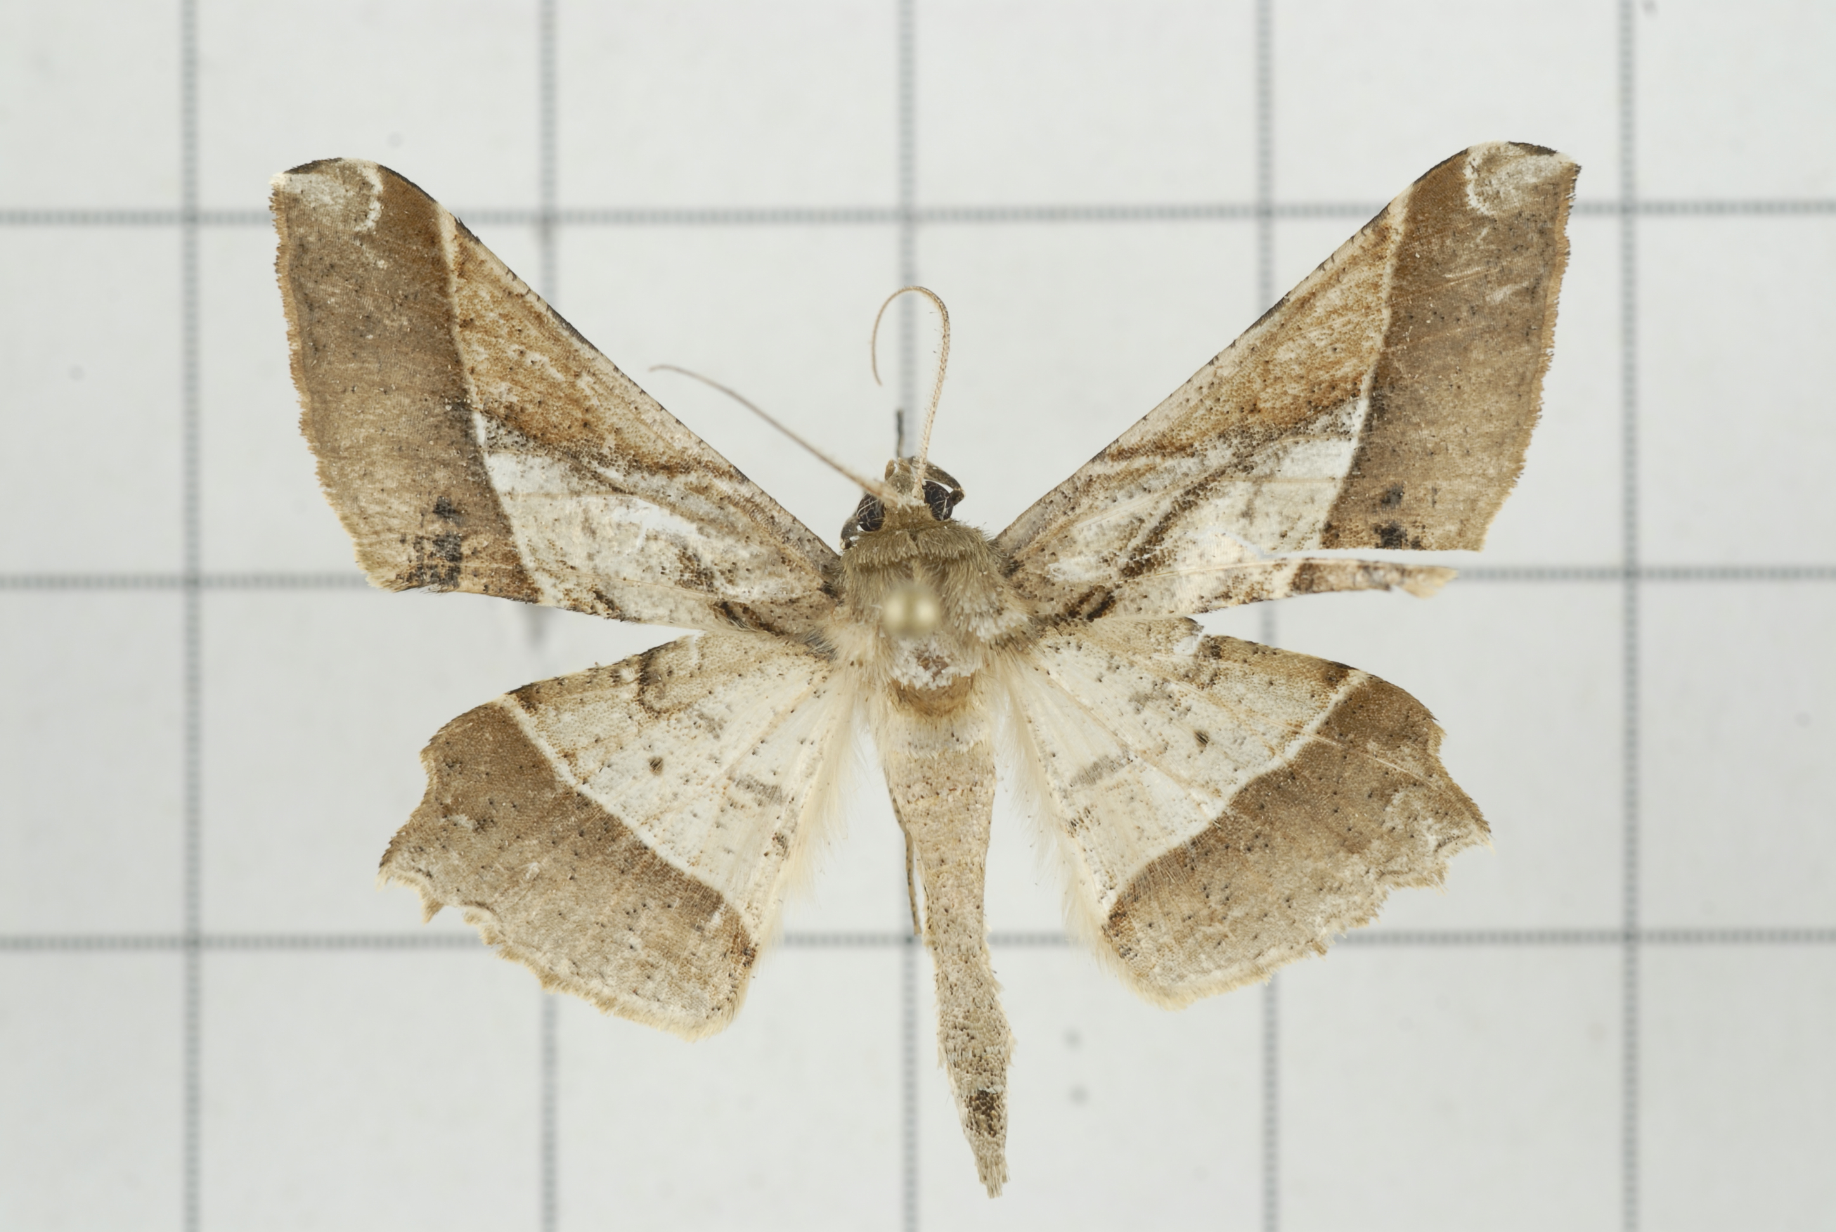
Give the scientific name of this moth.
Krananda latimarginaria
